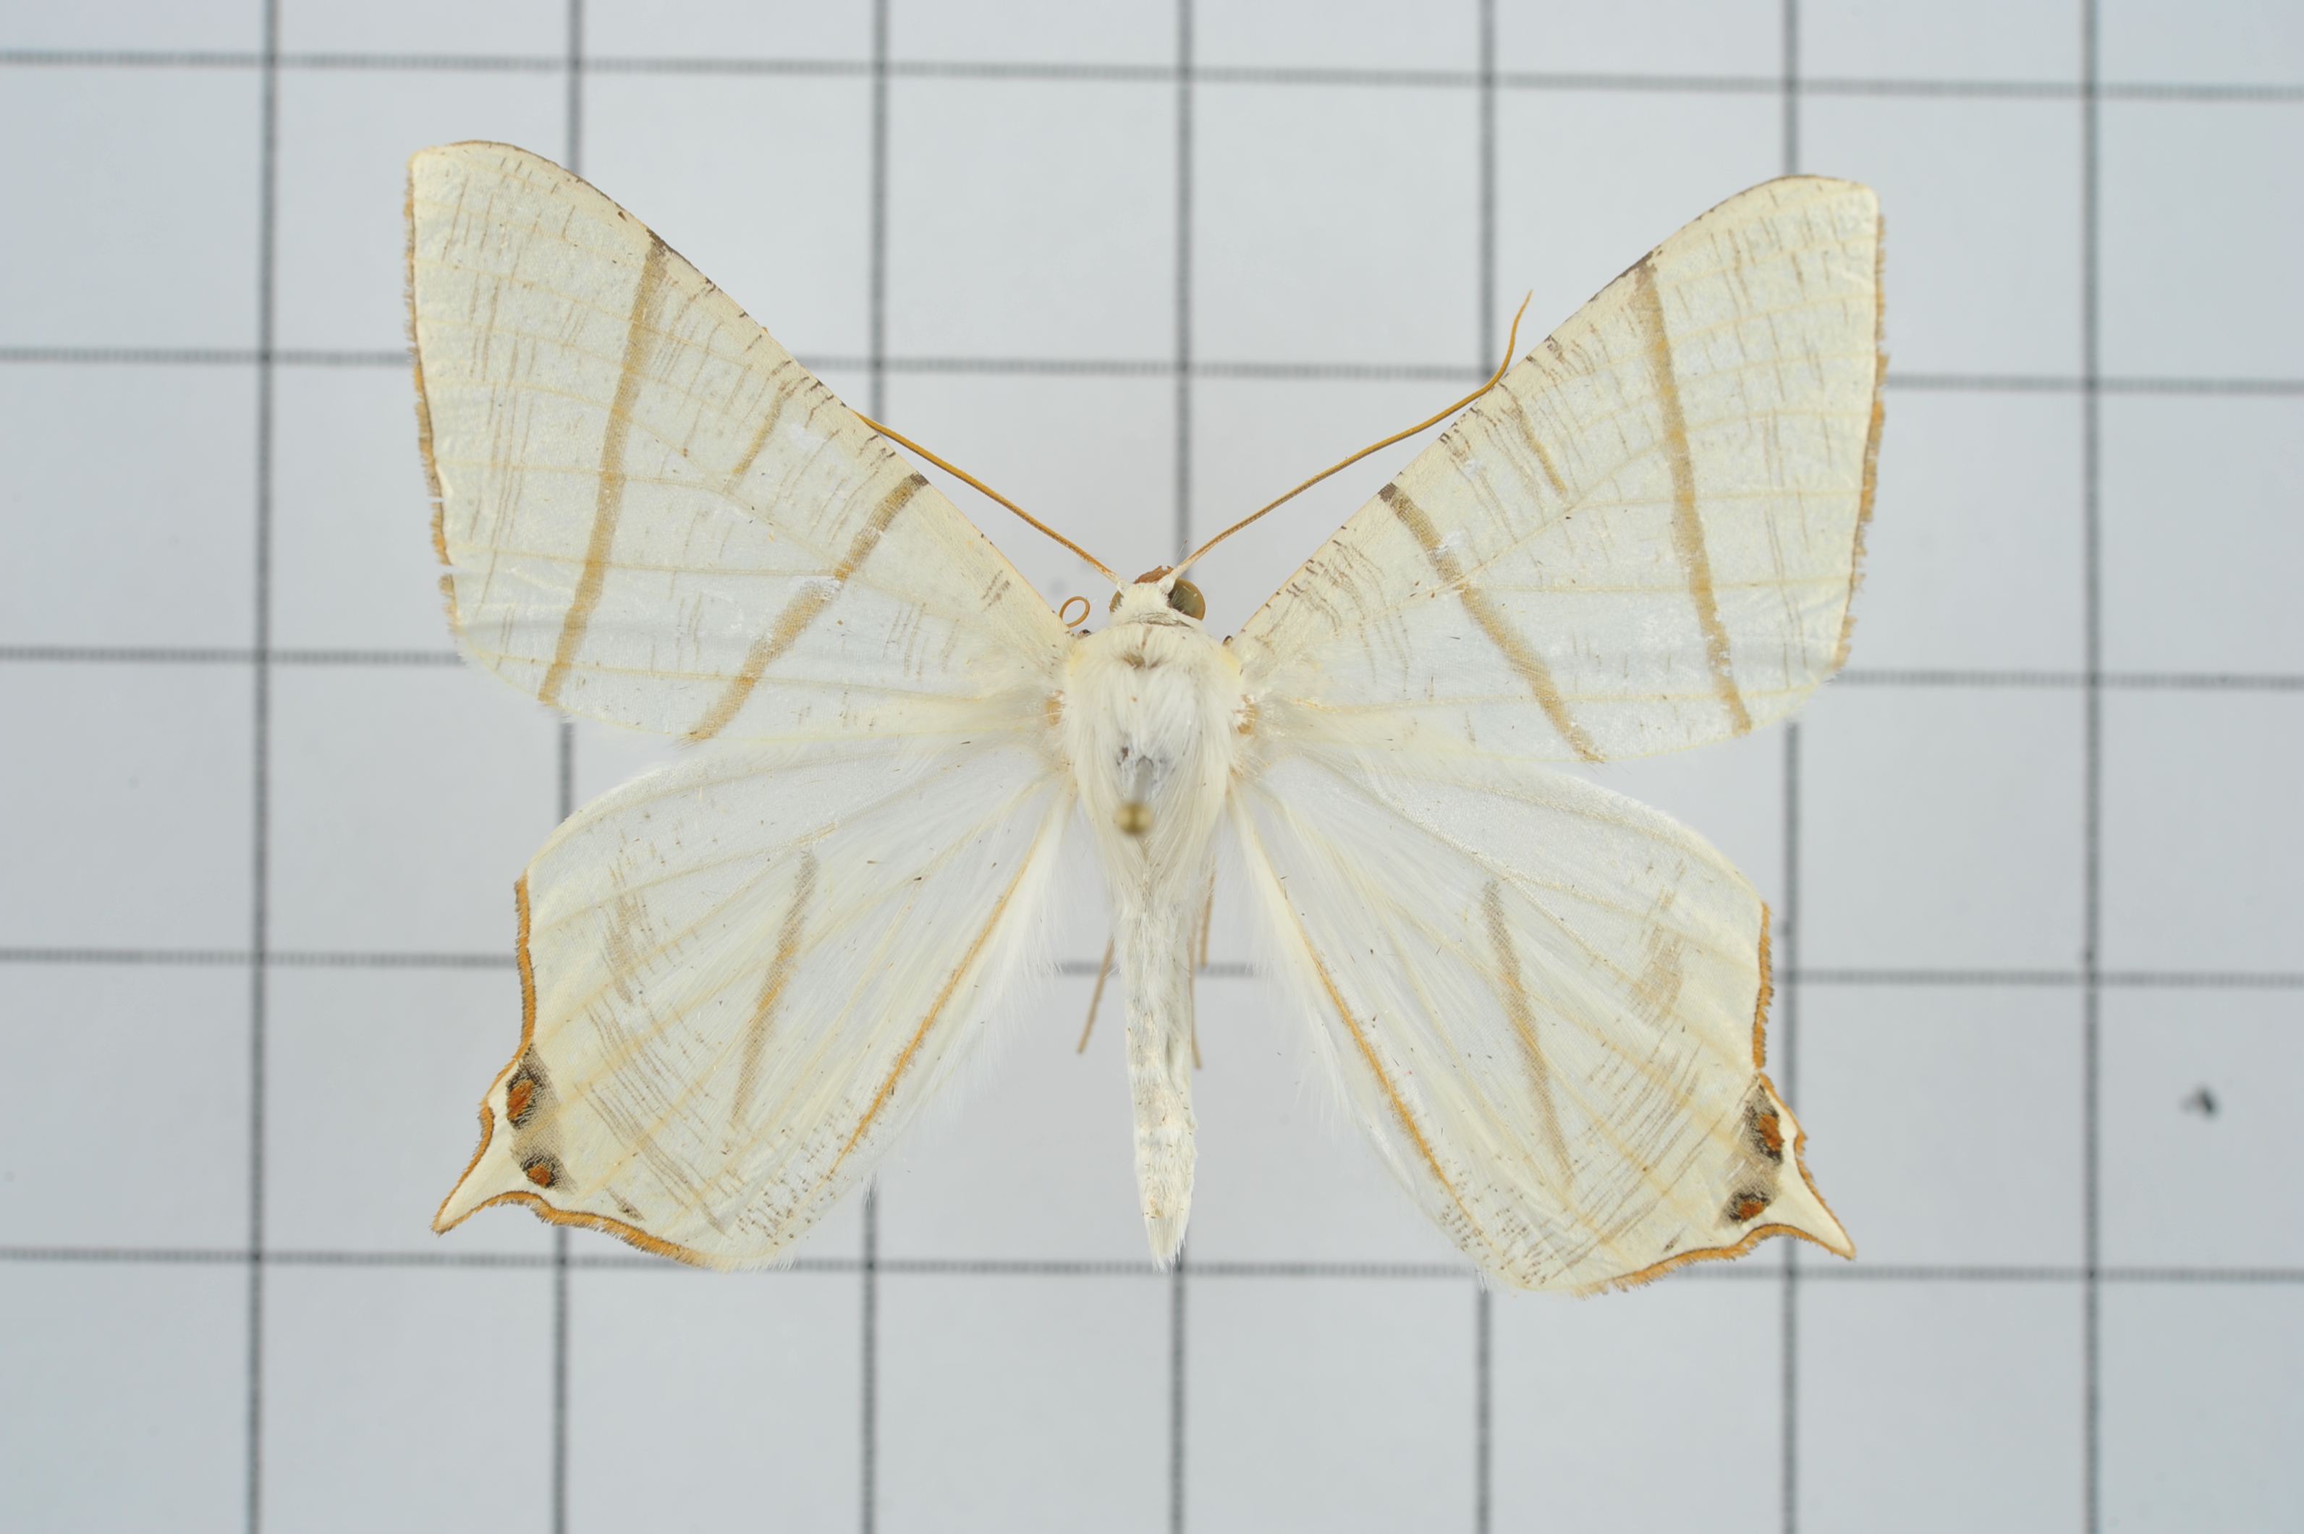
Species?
Ourapteryx yerburii virescens
